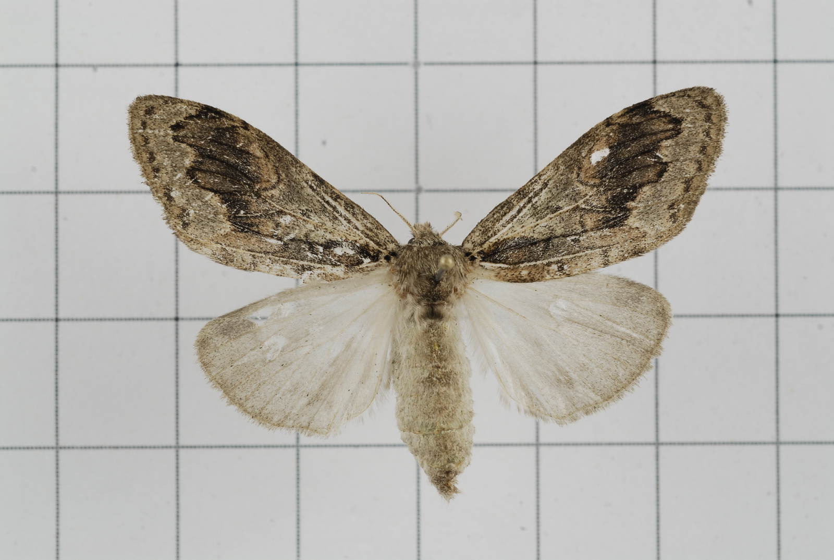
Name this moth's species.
Olene suisharyonis
